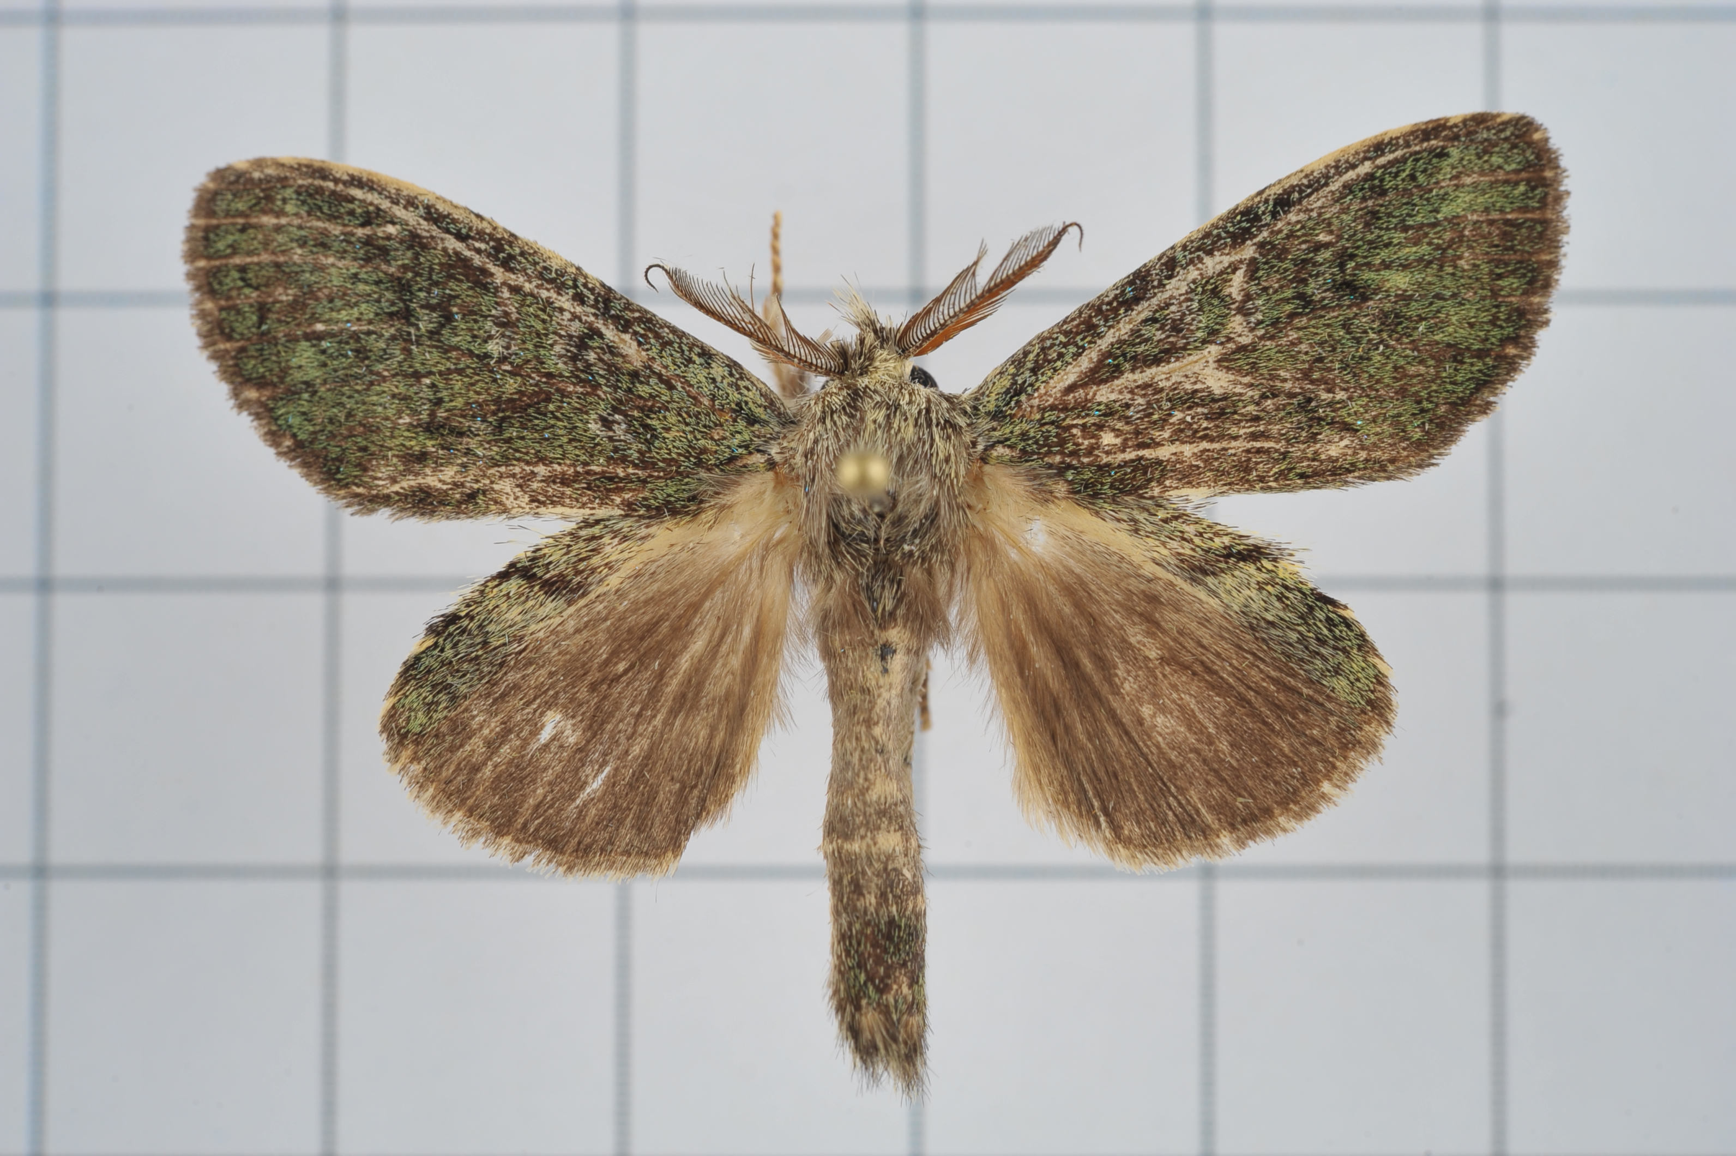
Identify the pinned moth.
Syntypistis cyanea cyanea
